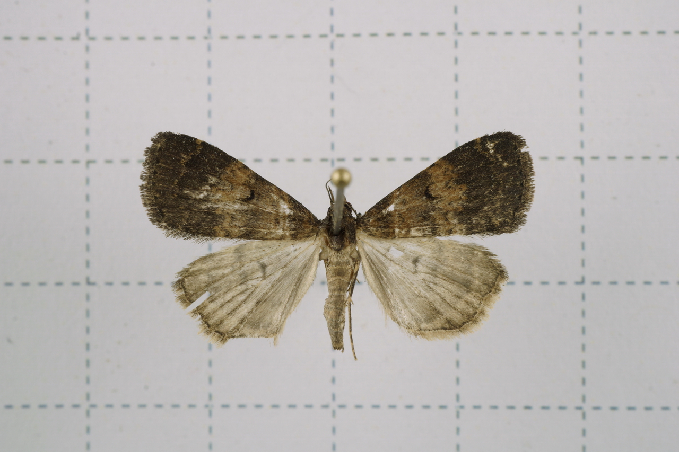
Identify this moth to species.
Hydrillodes lentalis
